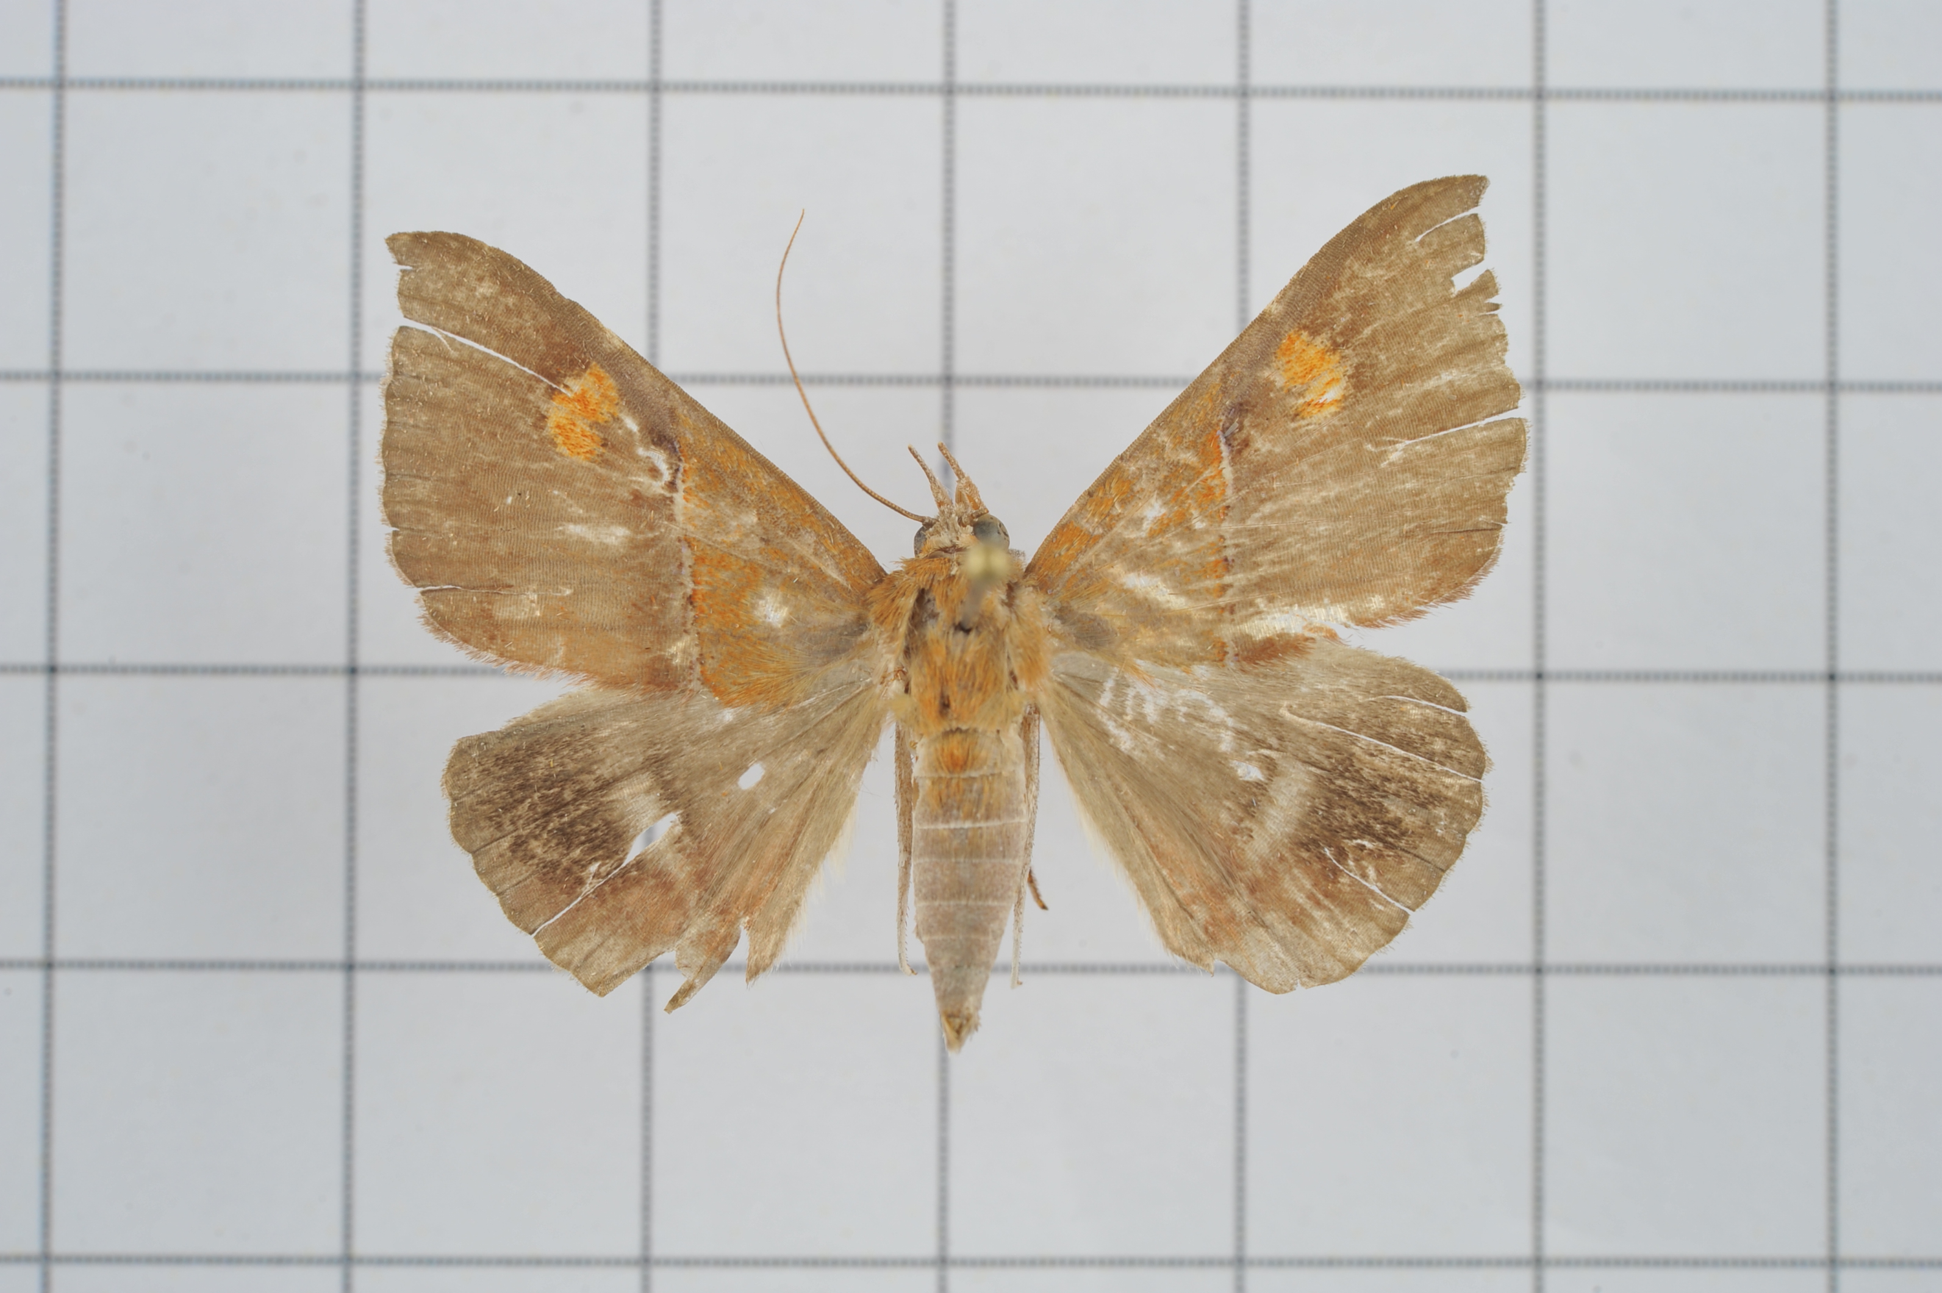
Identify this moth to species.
Sympis rufibasis
